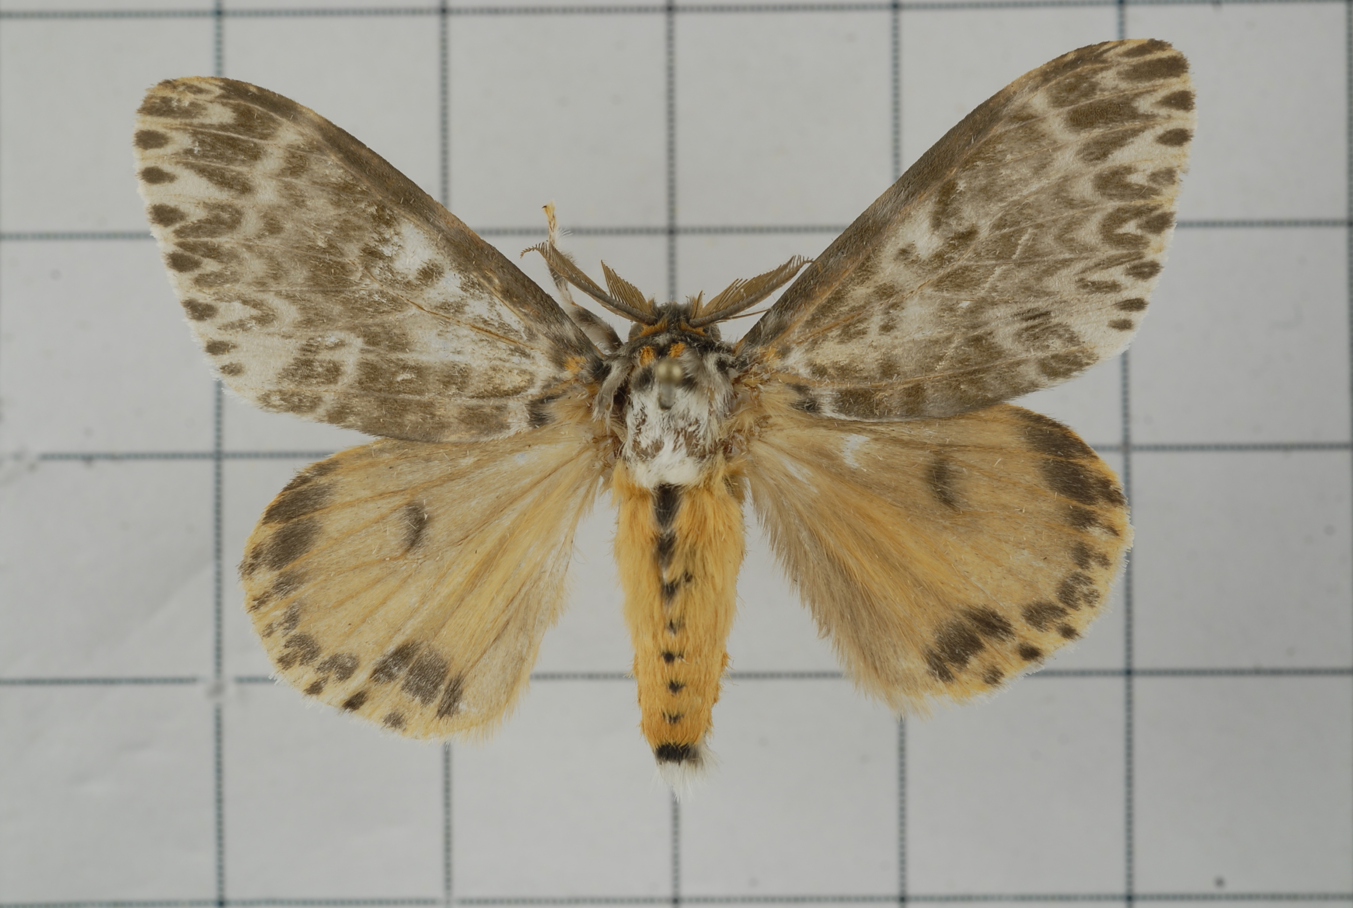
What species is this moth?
Lymantria mathura subpallida
